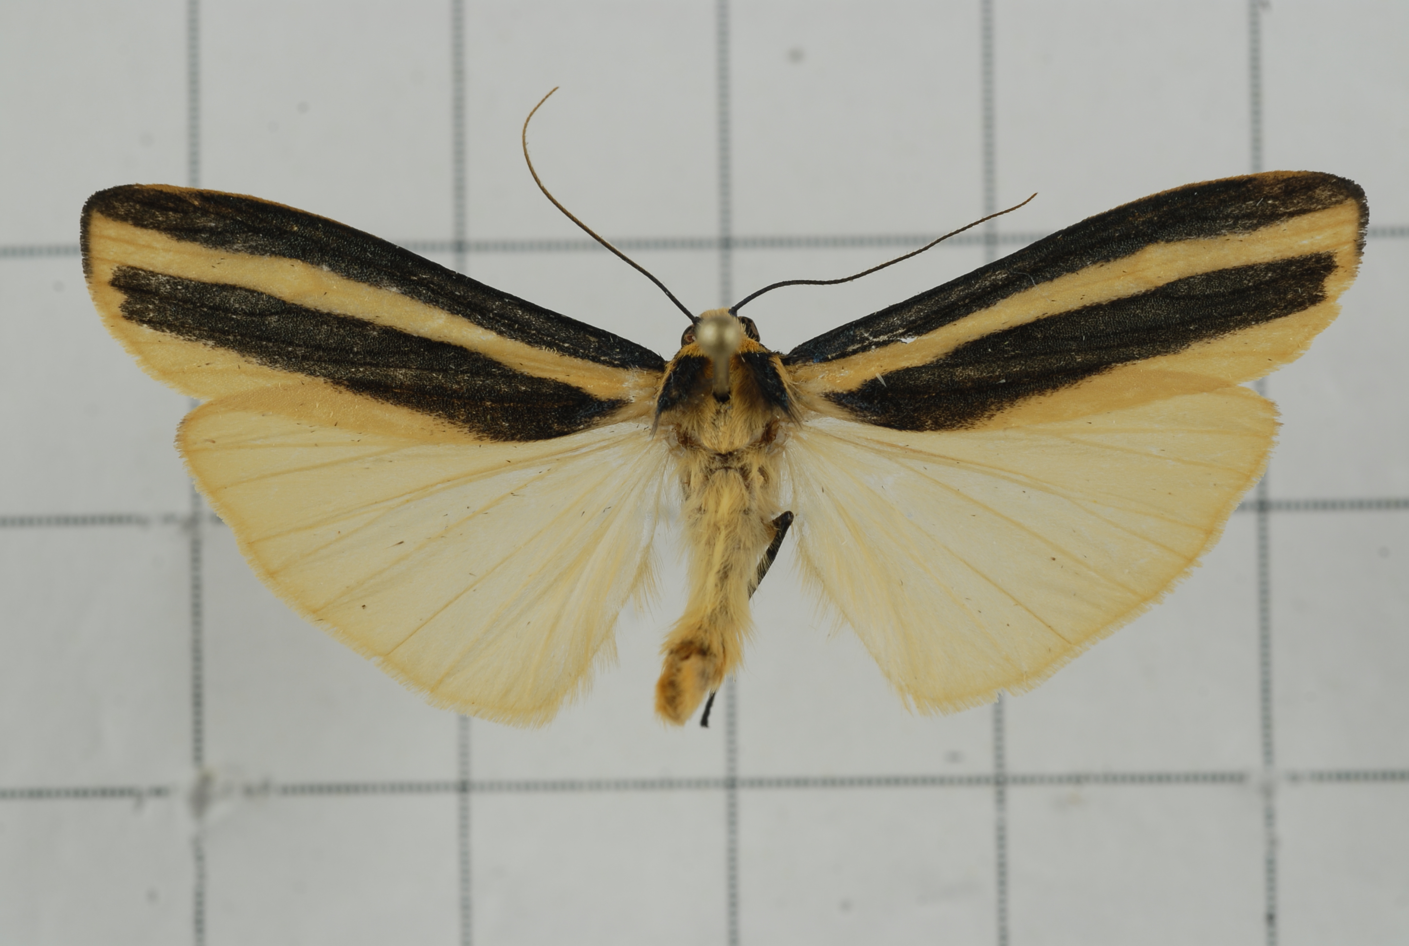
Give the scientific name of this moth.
Chrysorabdia vilemani
